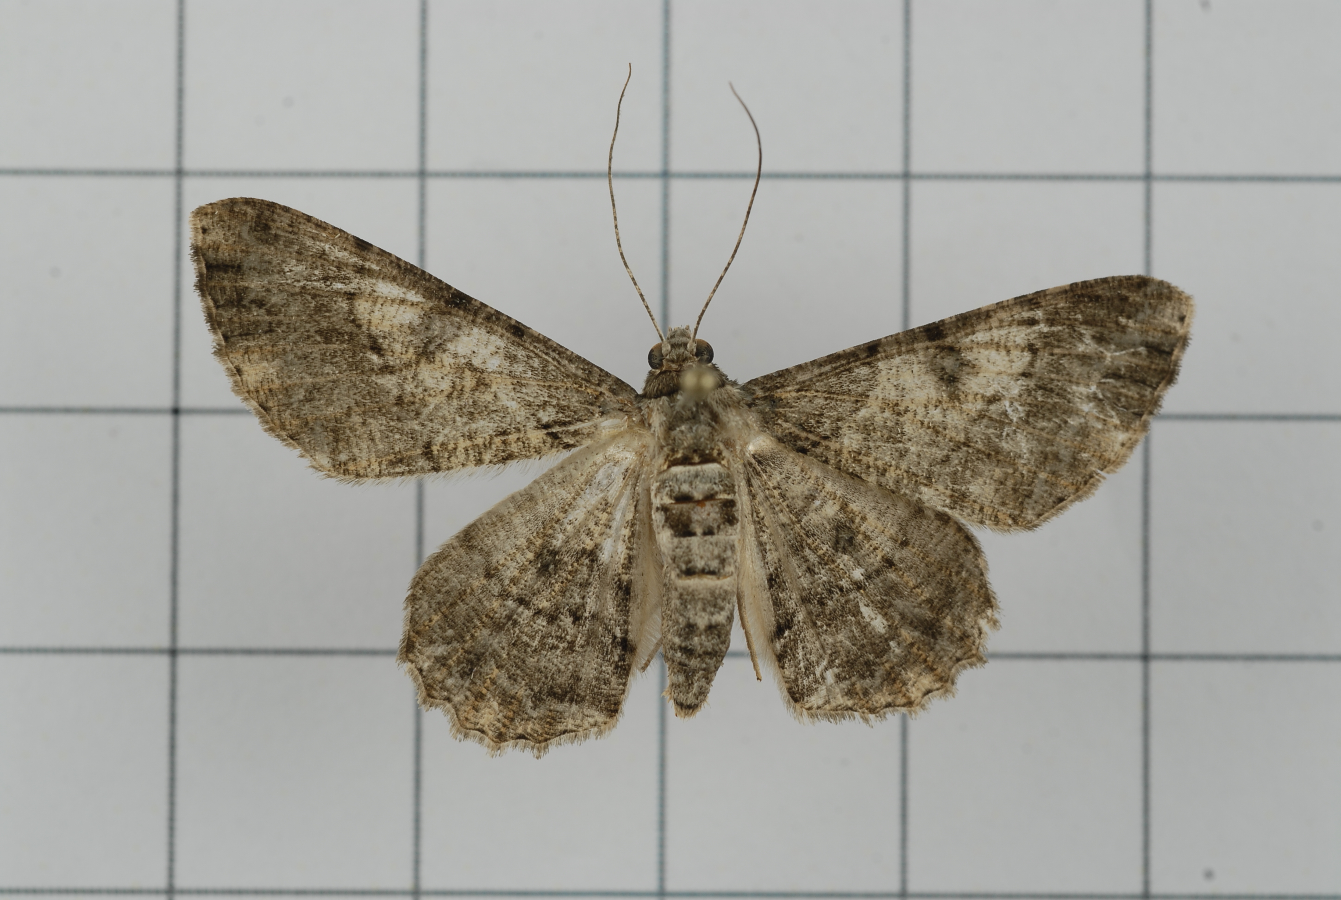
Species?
Cleora fraterna
